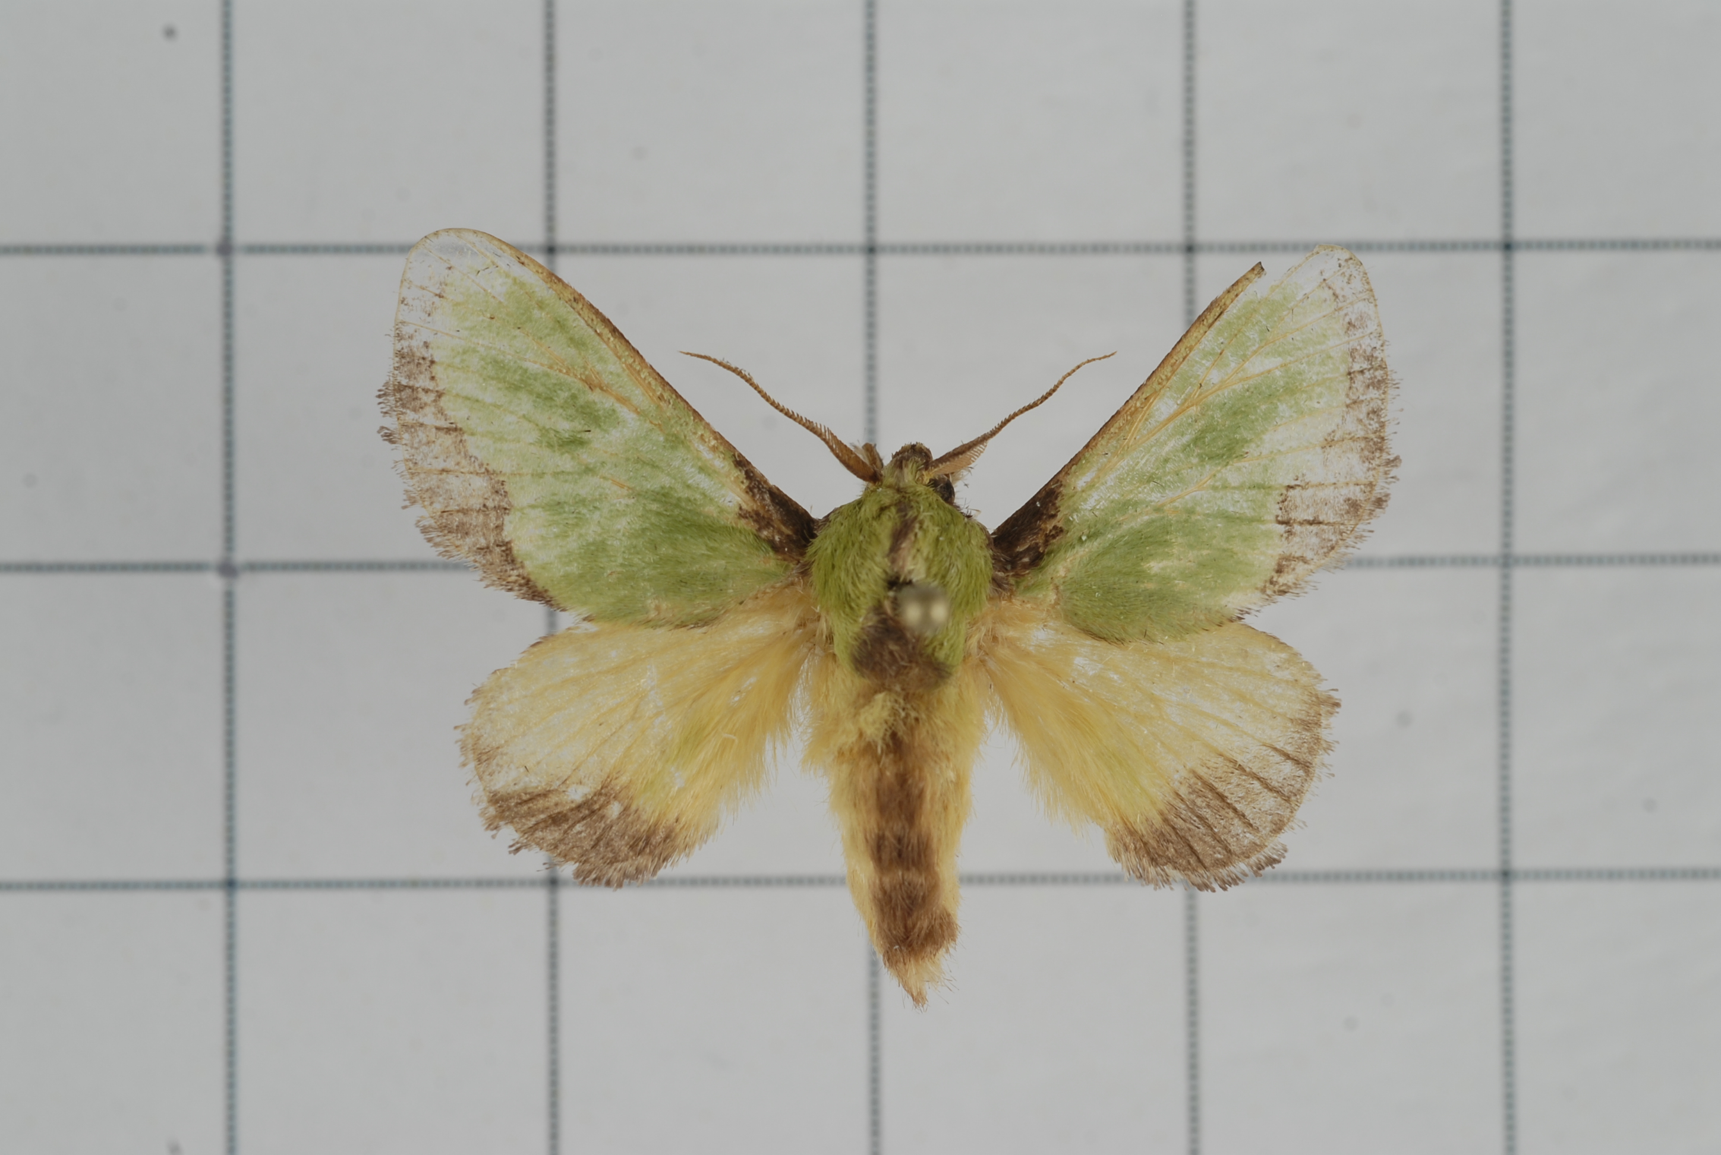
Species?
Parasa shirakii
